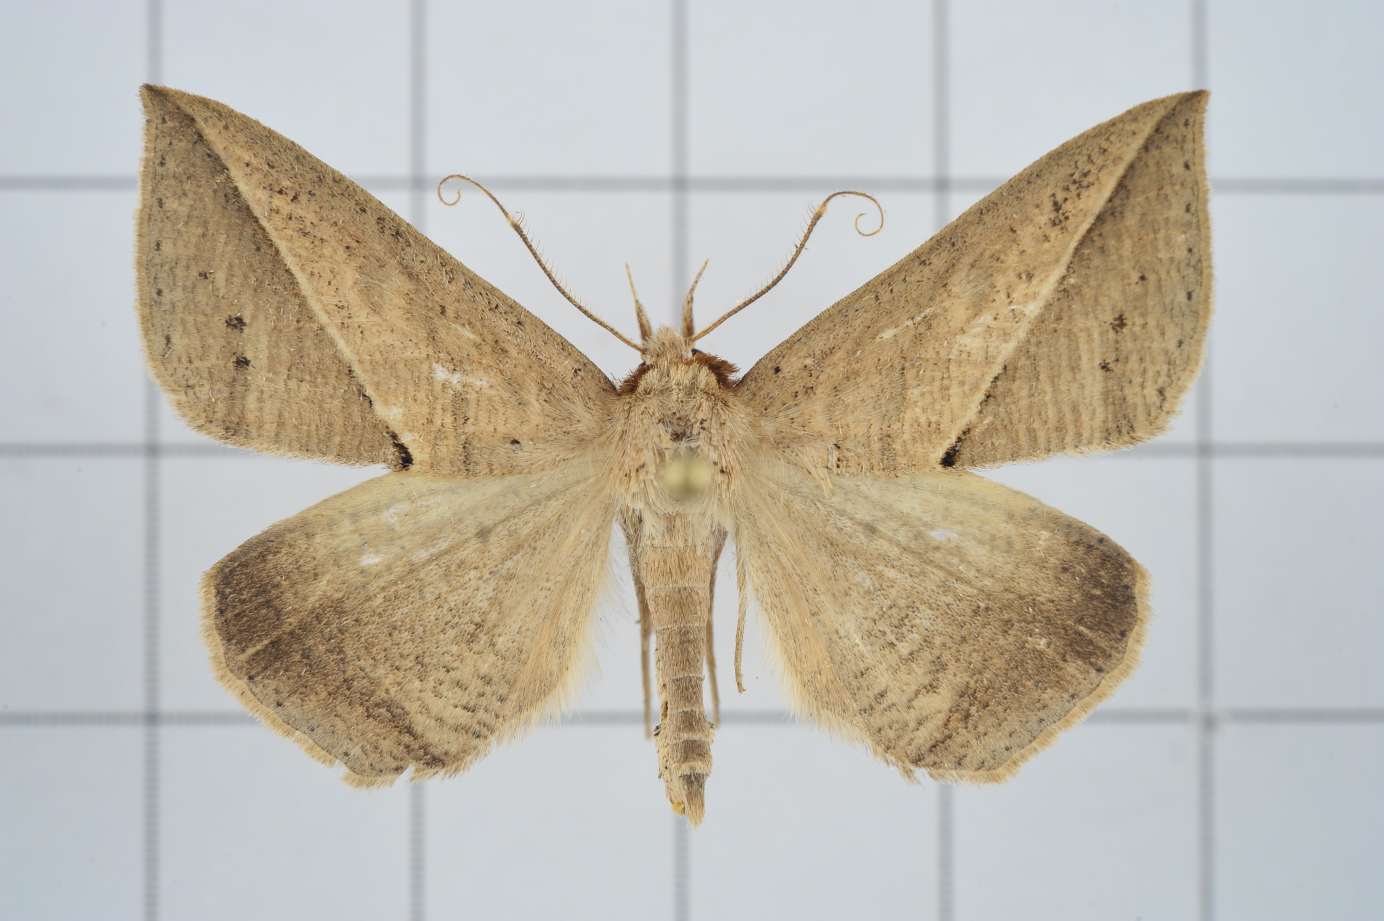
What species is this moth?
Dierna strigata
